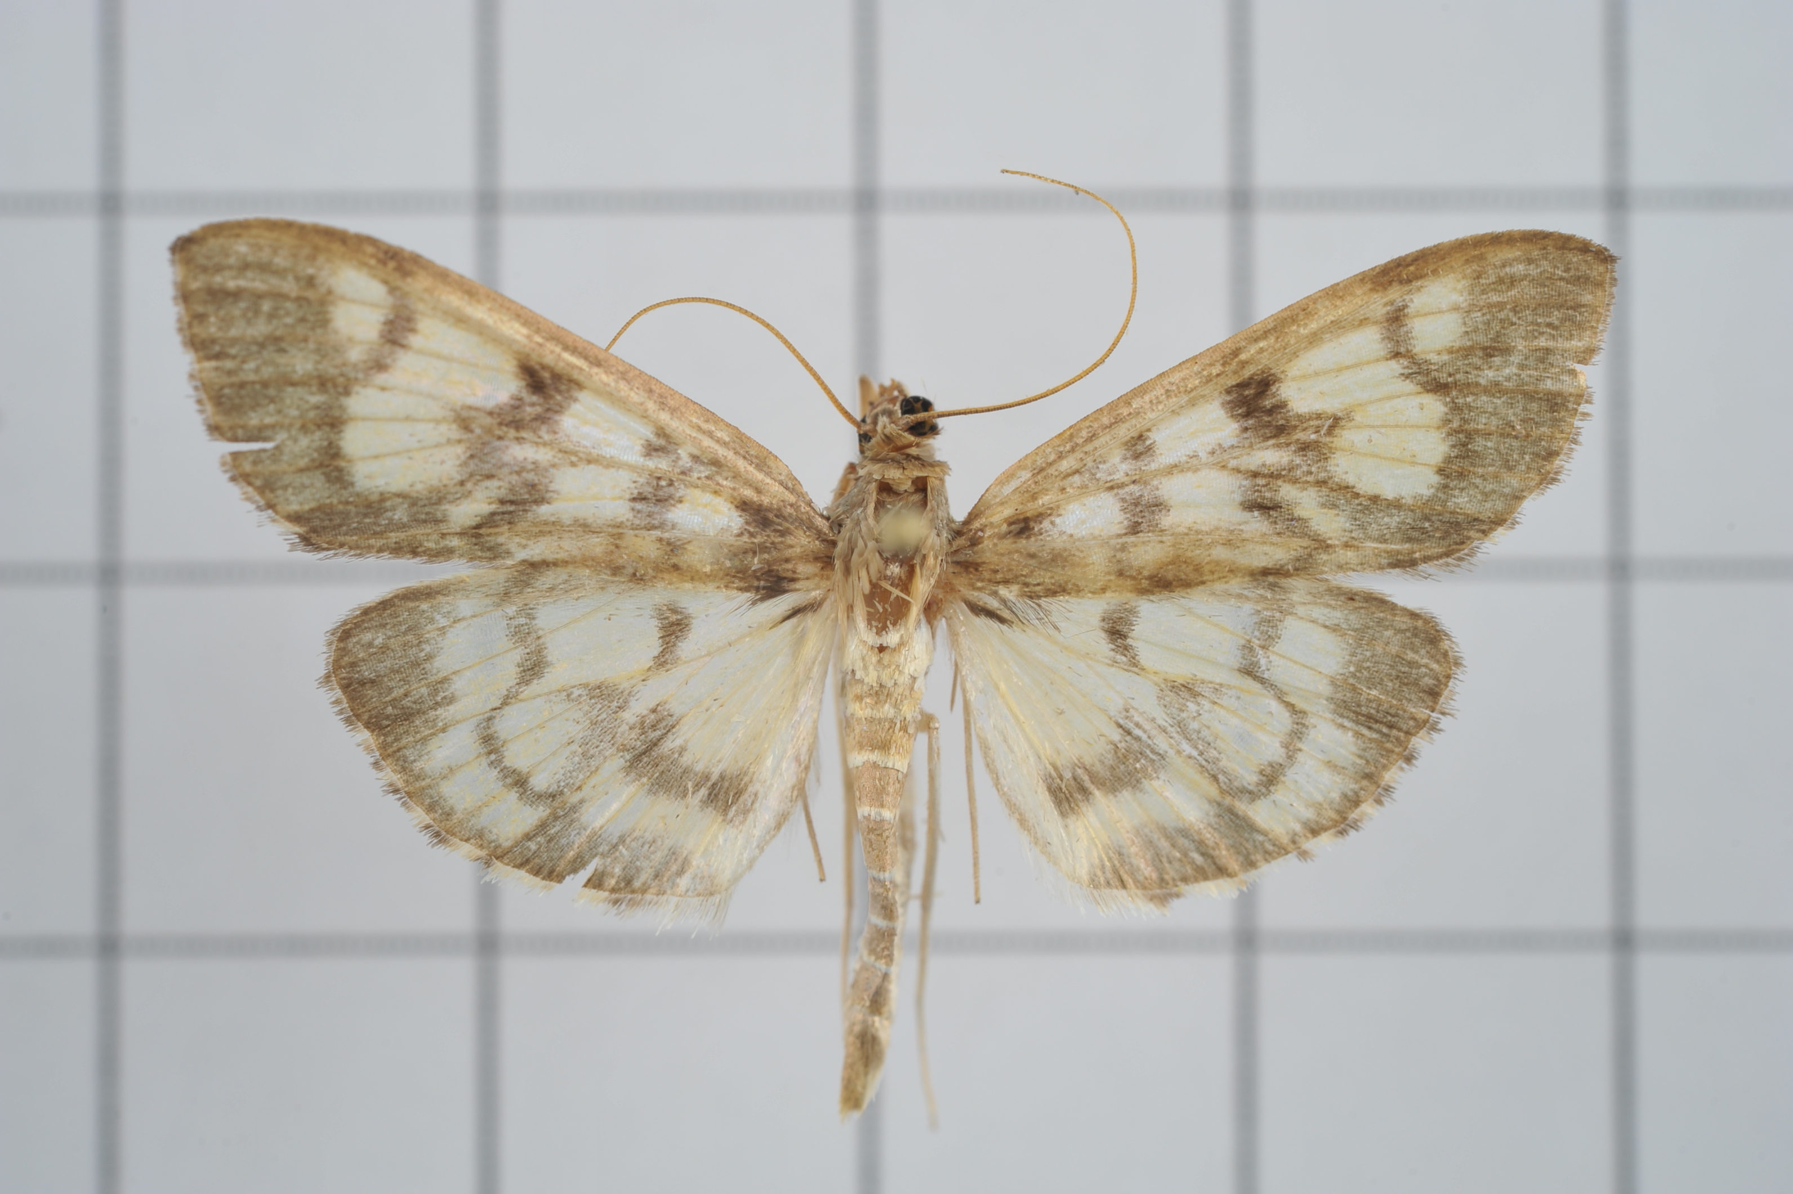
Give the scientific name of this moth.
Syllepte taiwanalis
